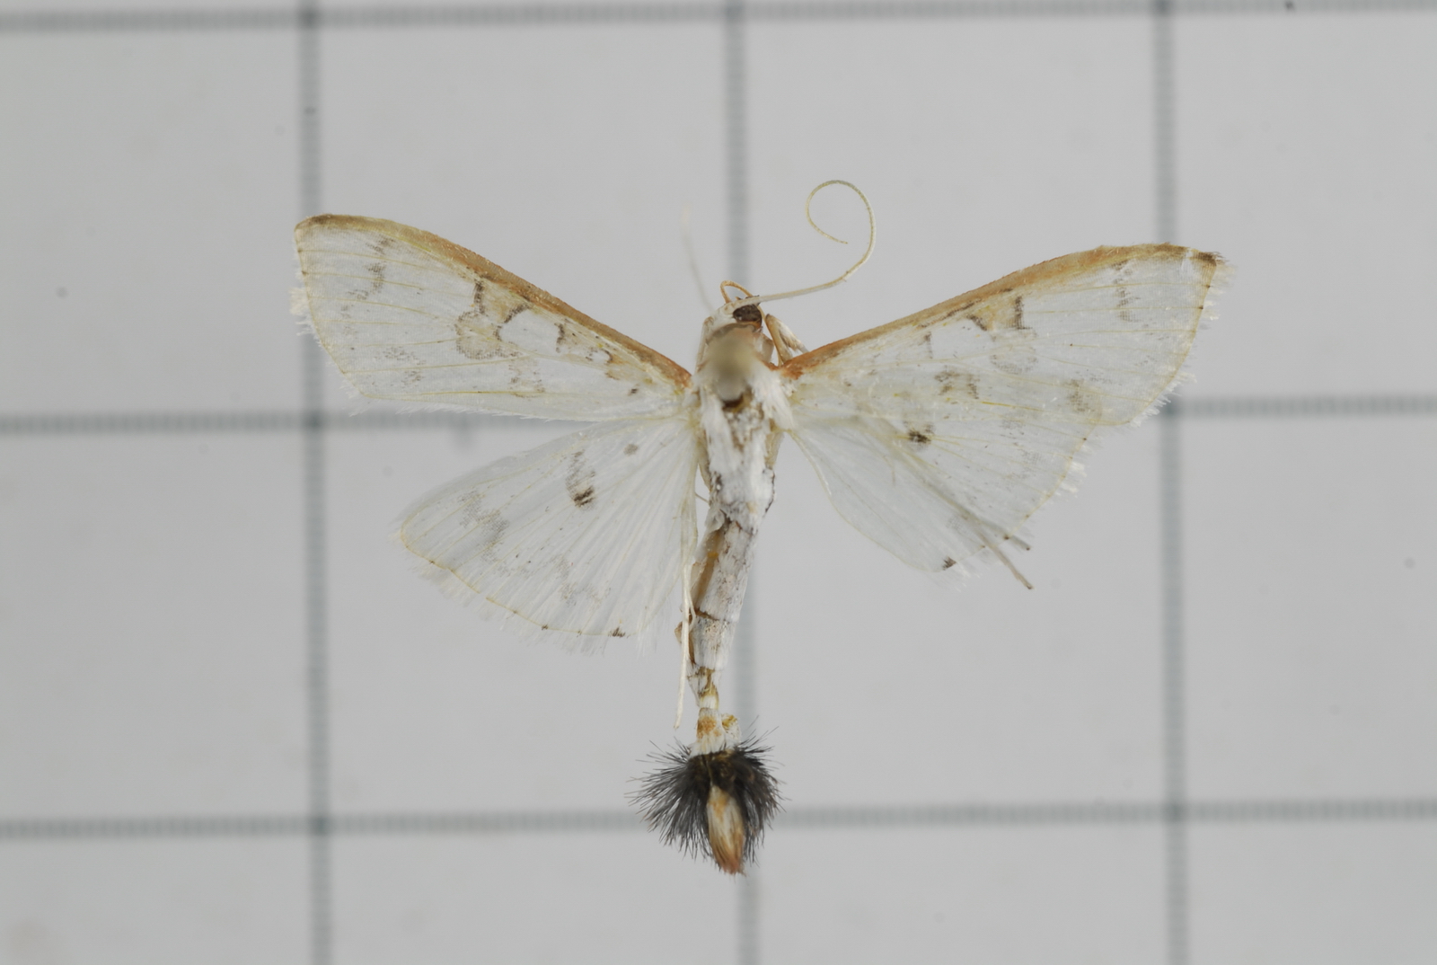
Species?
Palpita hypohomalia
